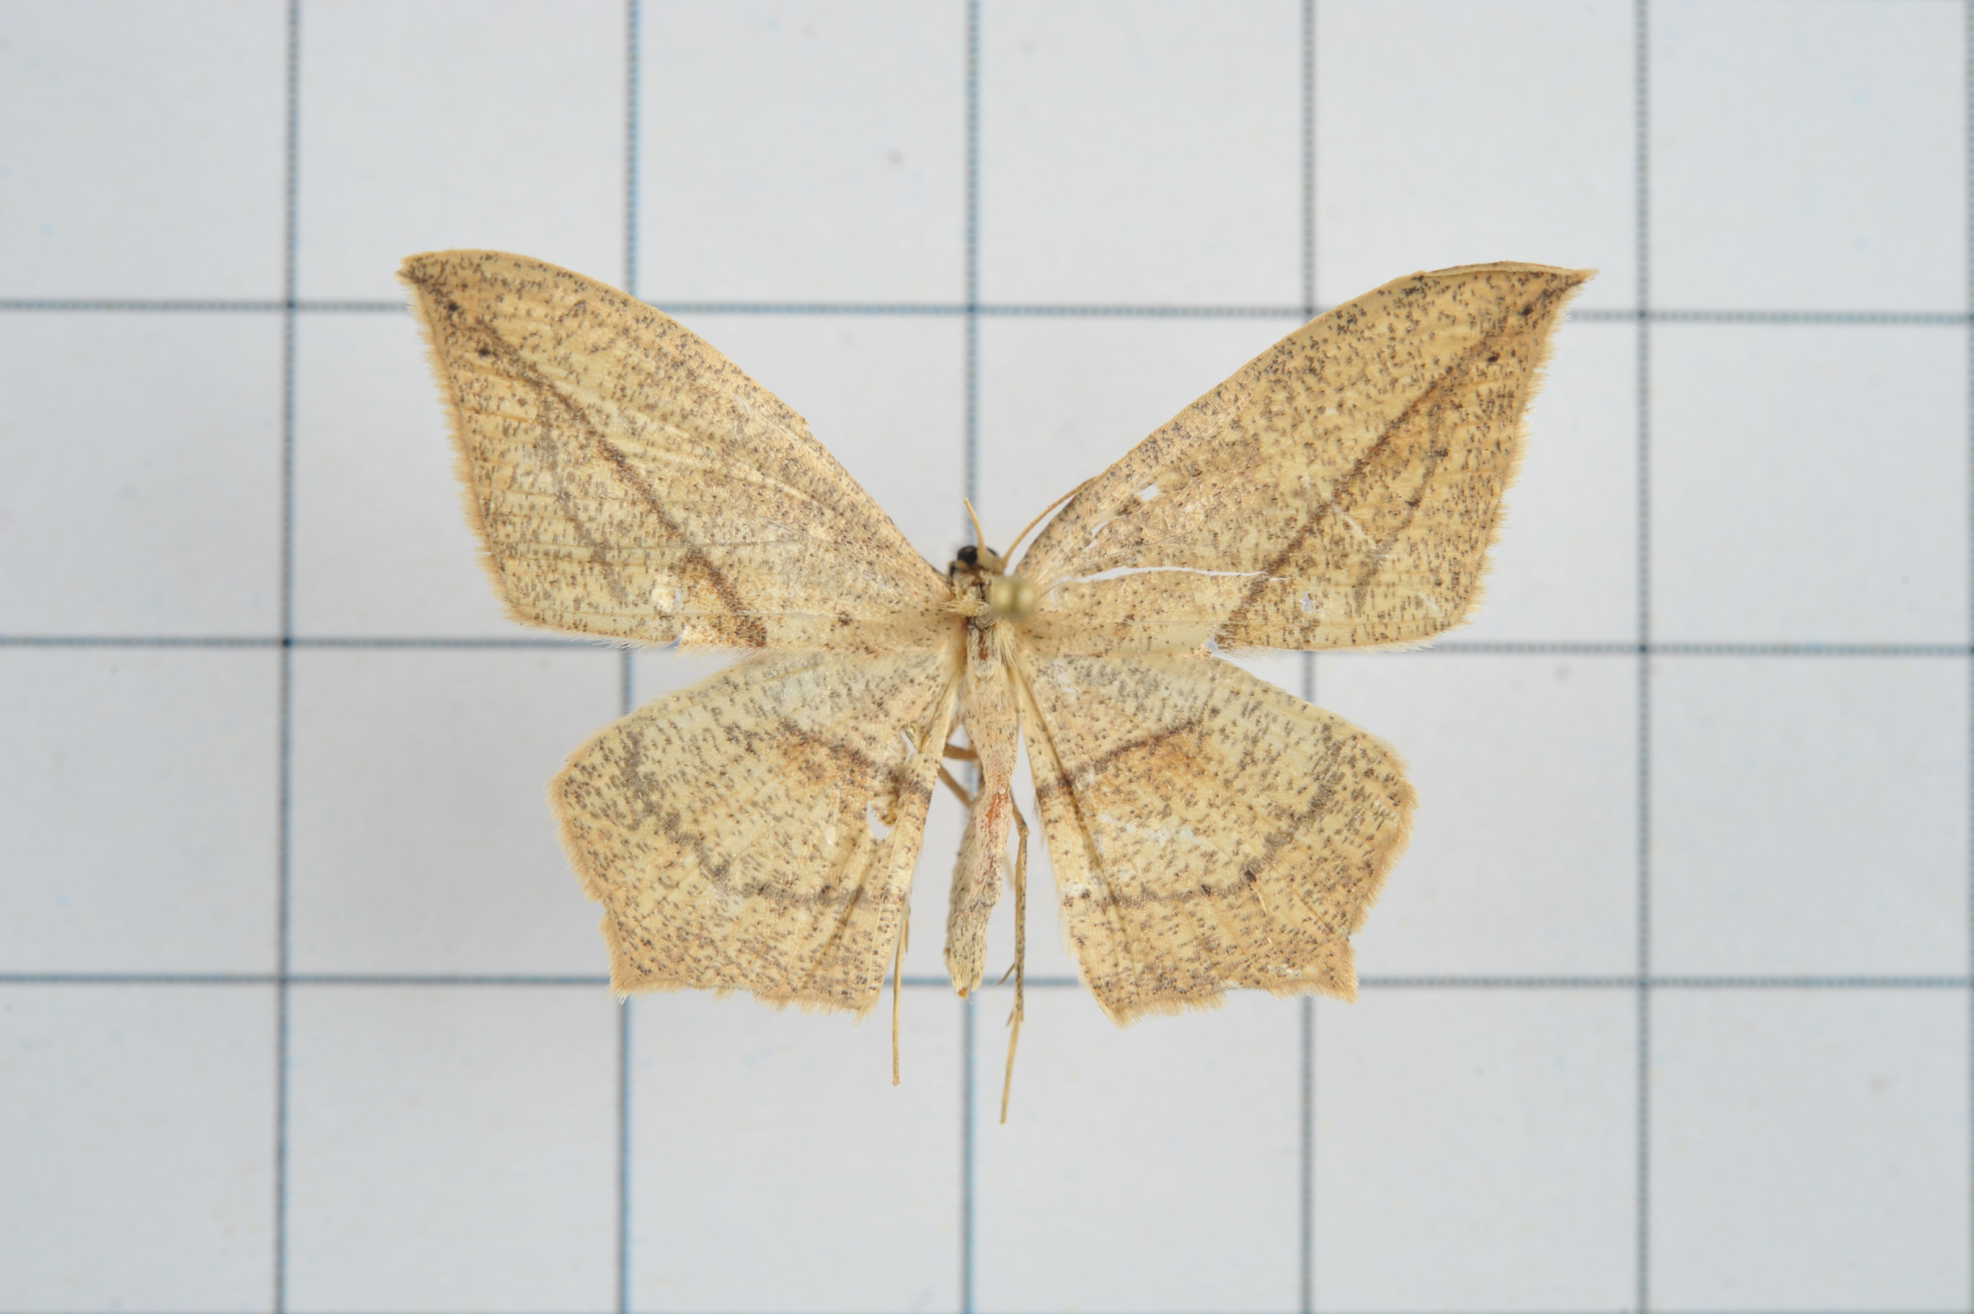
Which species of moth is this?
Timandra stueningi
